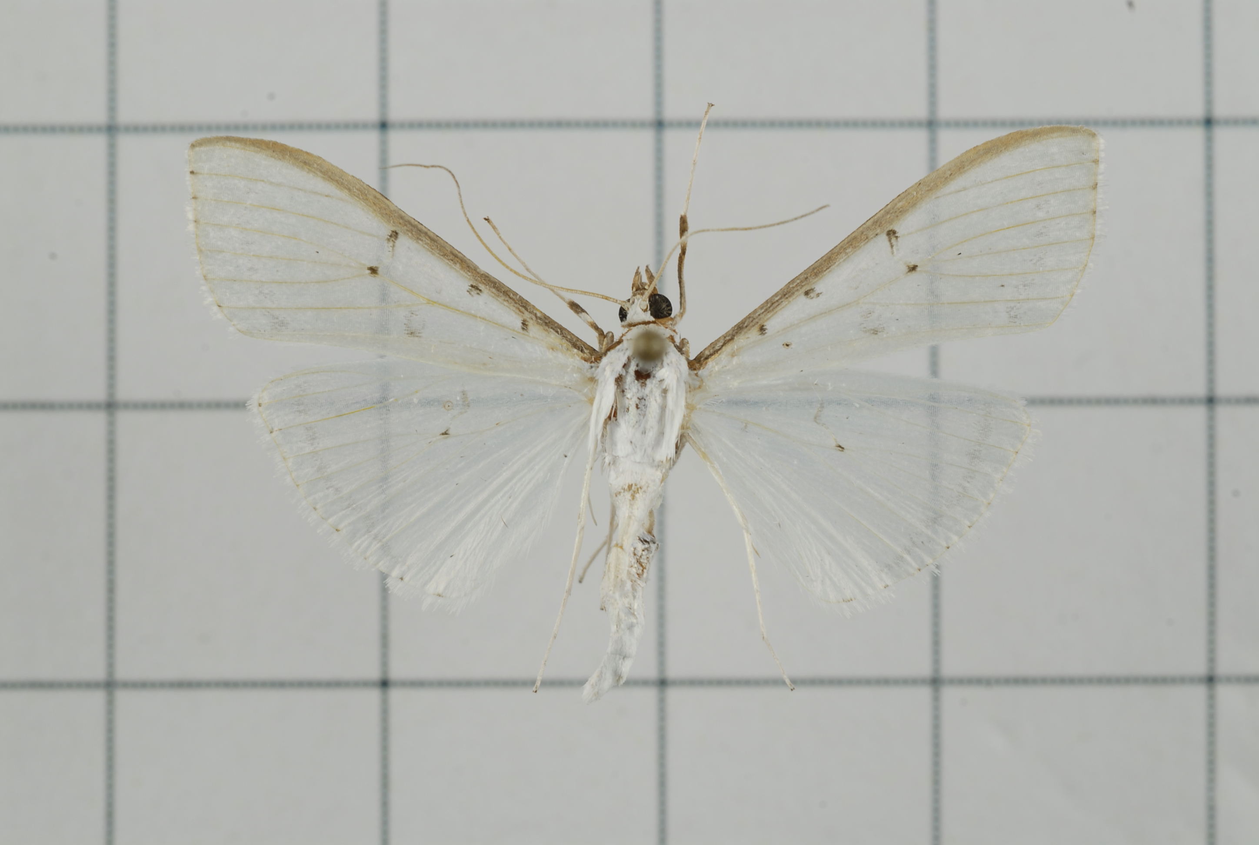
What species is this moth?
Palpita asiaticalis
